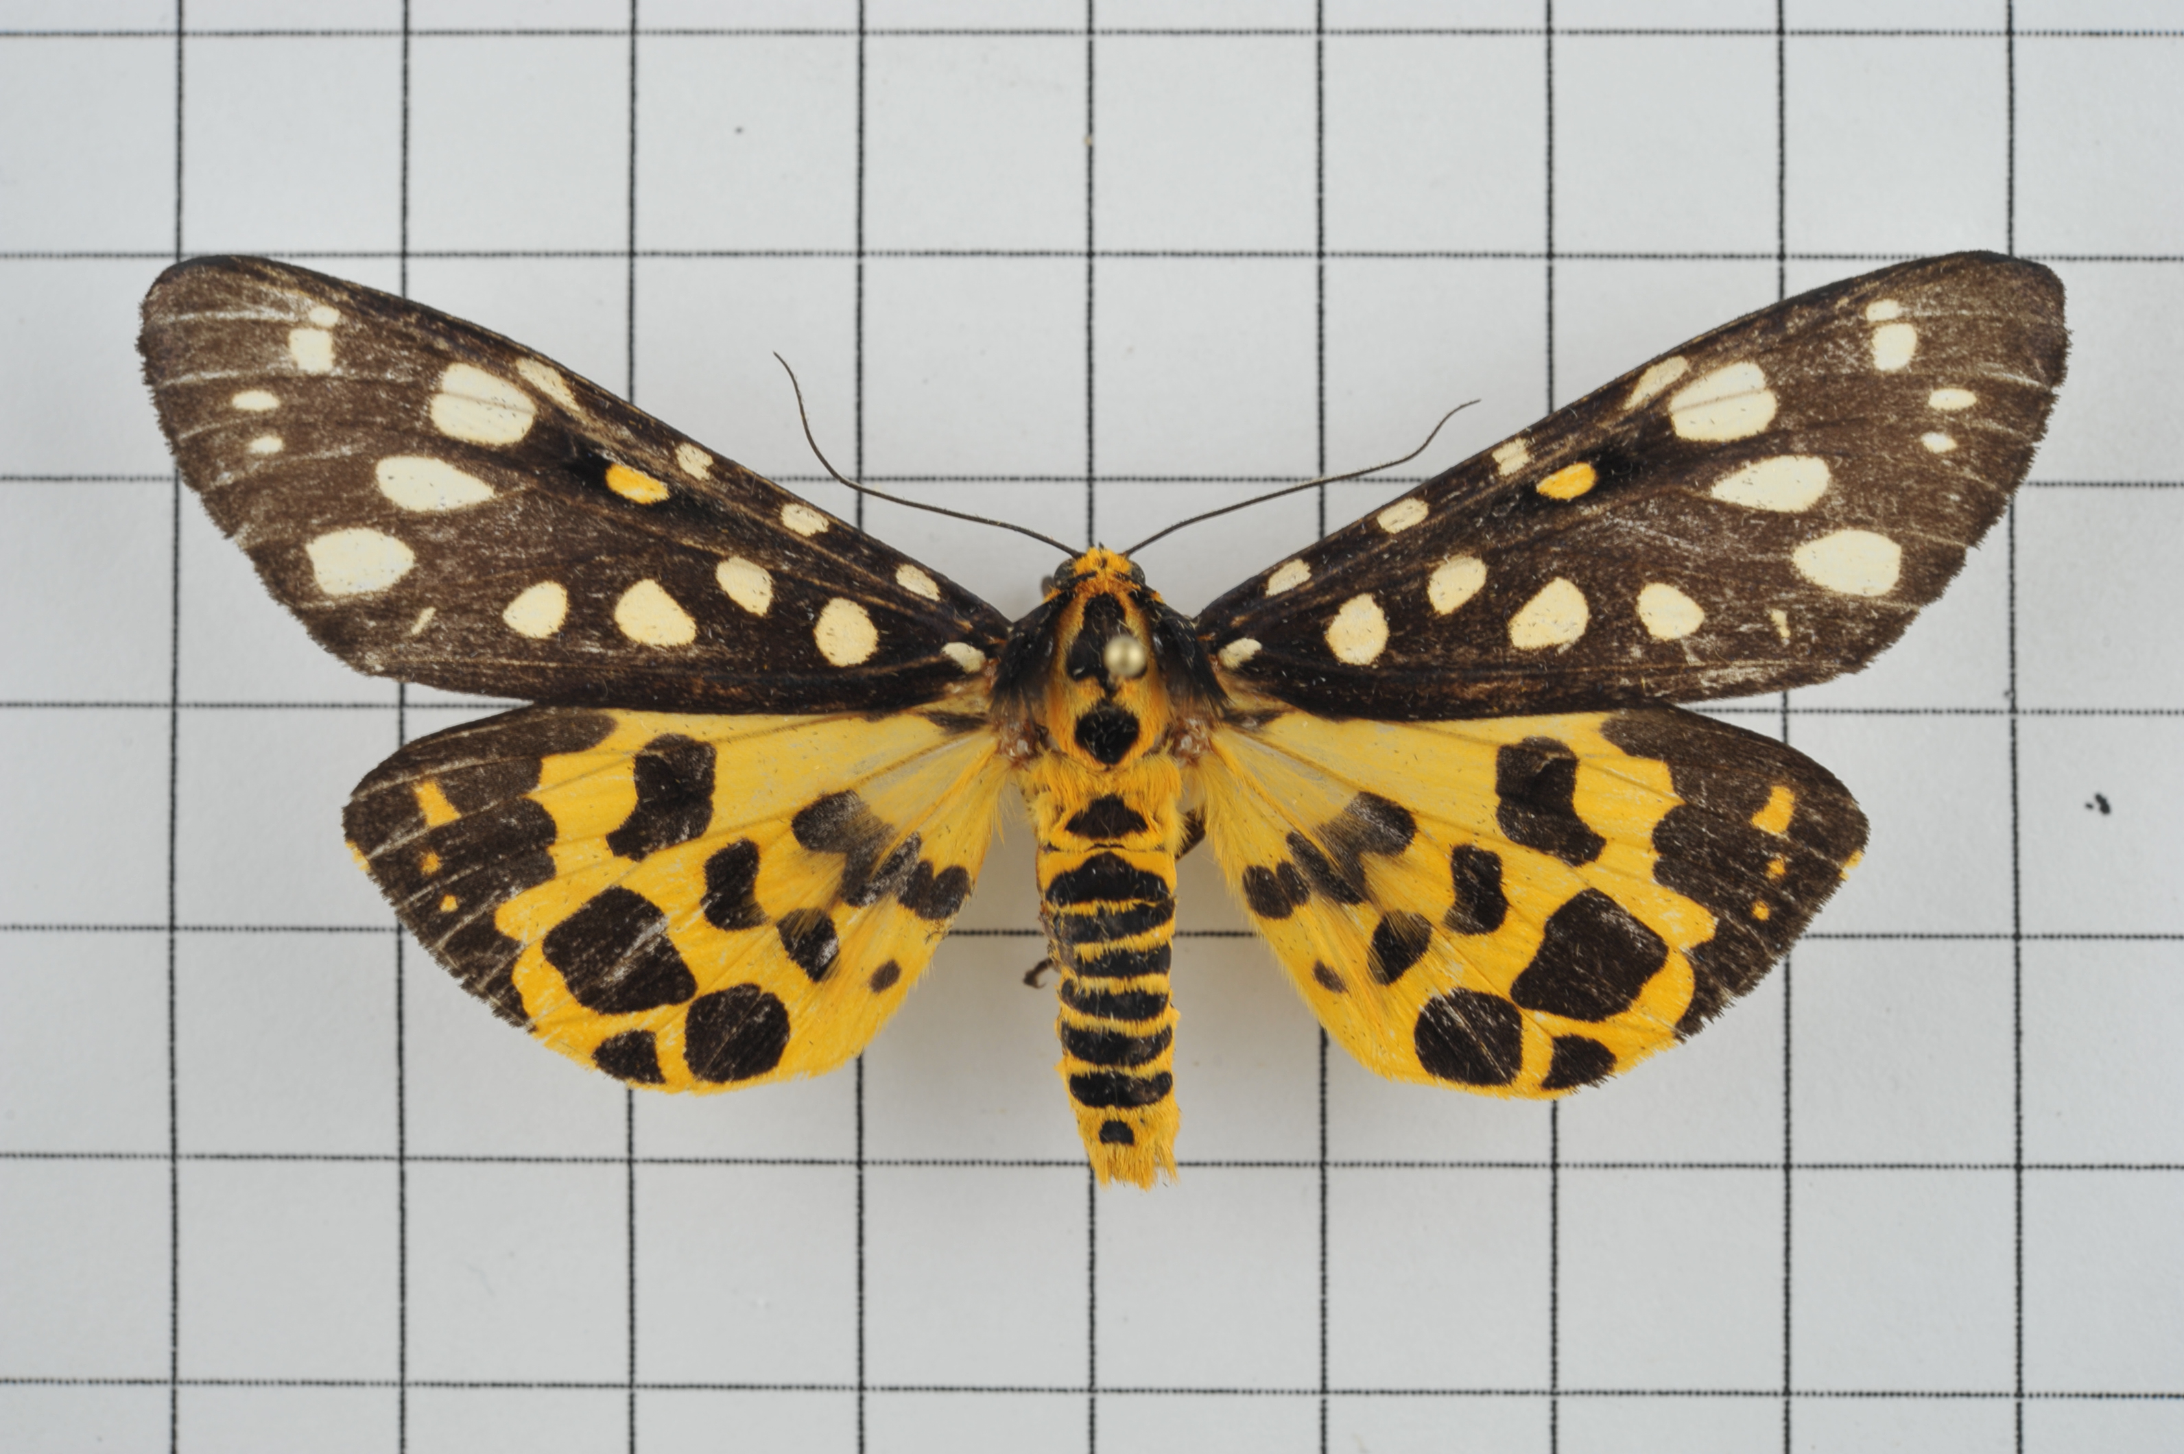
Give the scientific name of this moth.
Aglaomorpha histrio formosana
